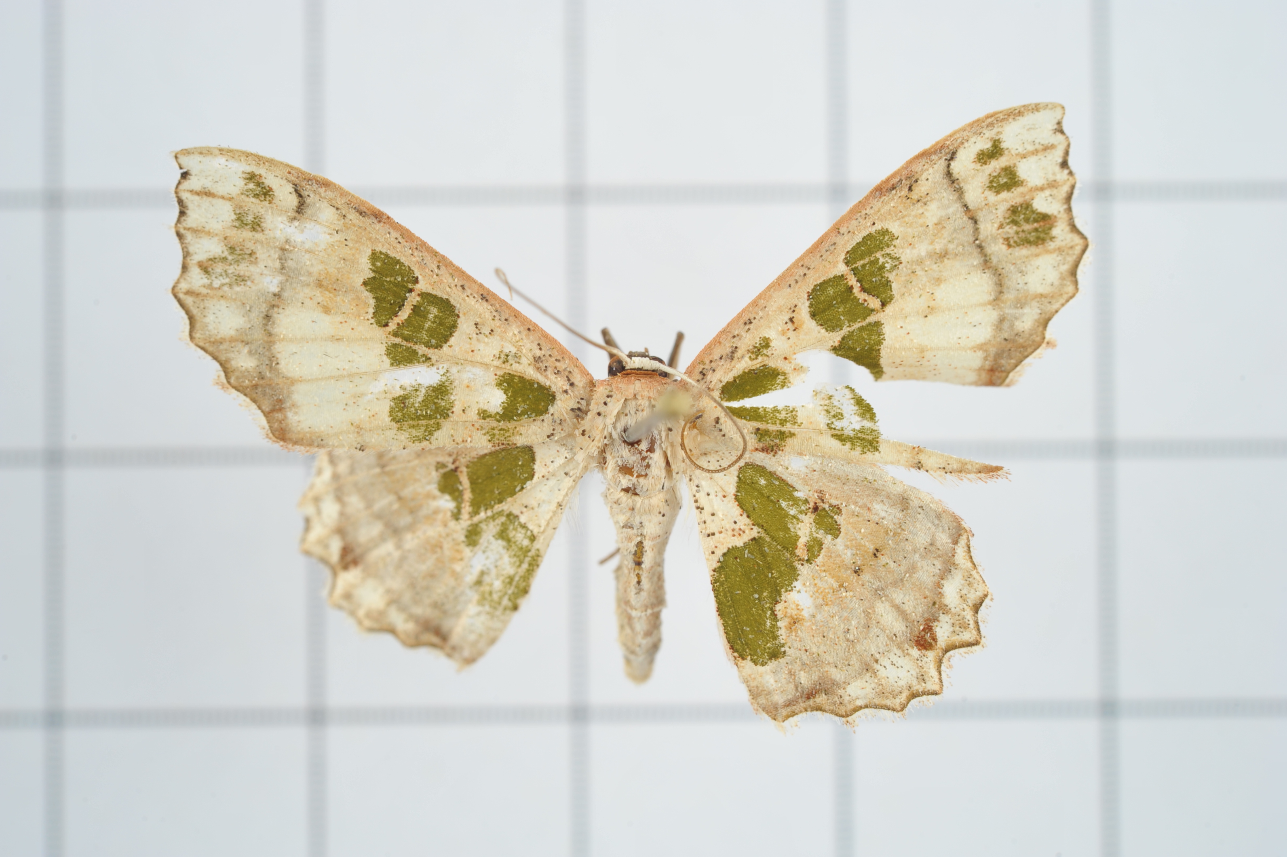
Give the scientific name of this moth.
Antitrygodes divisaria perturbata
